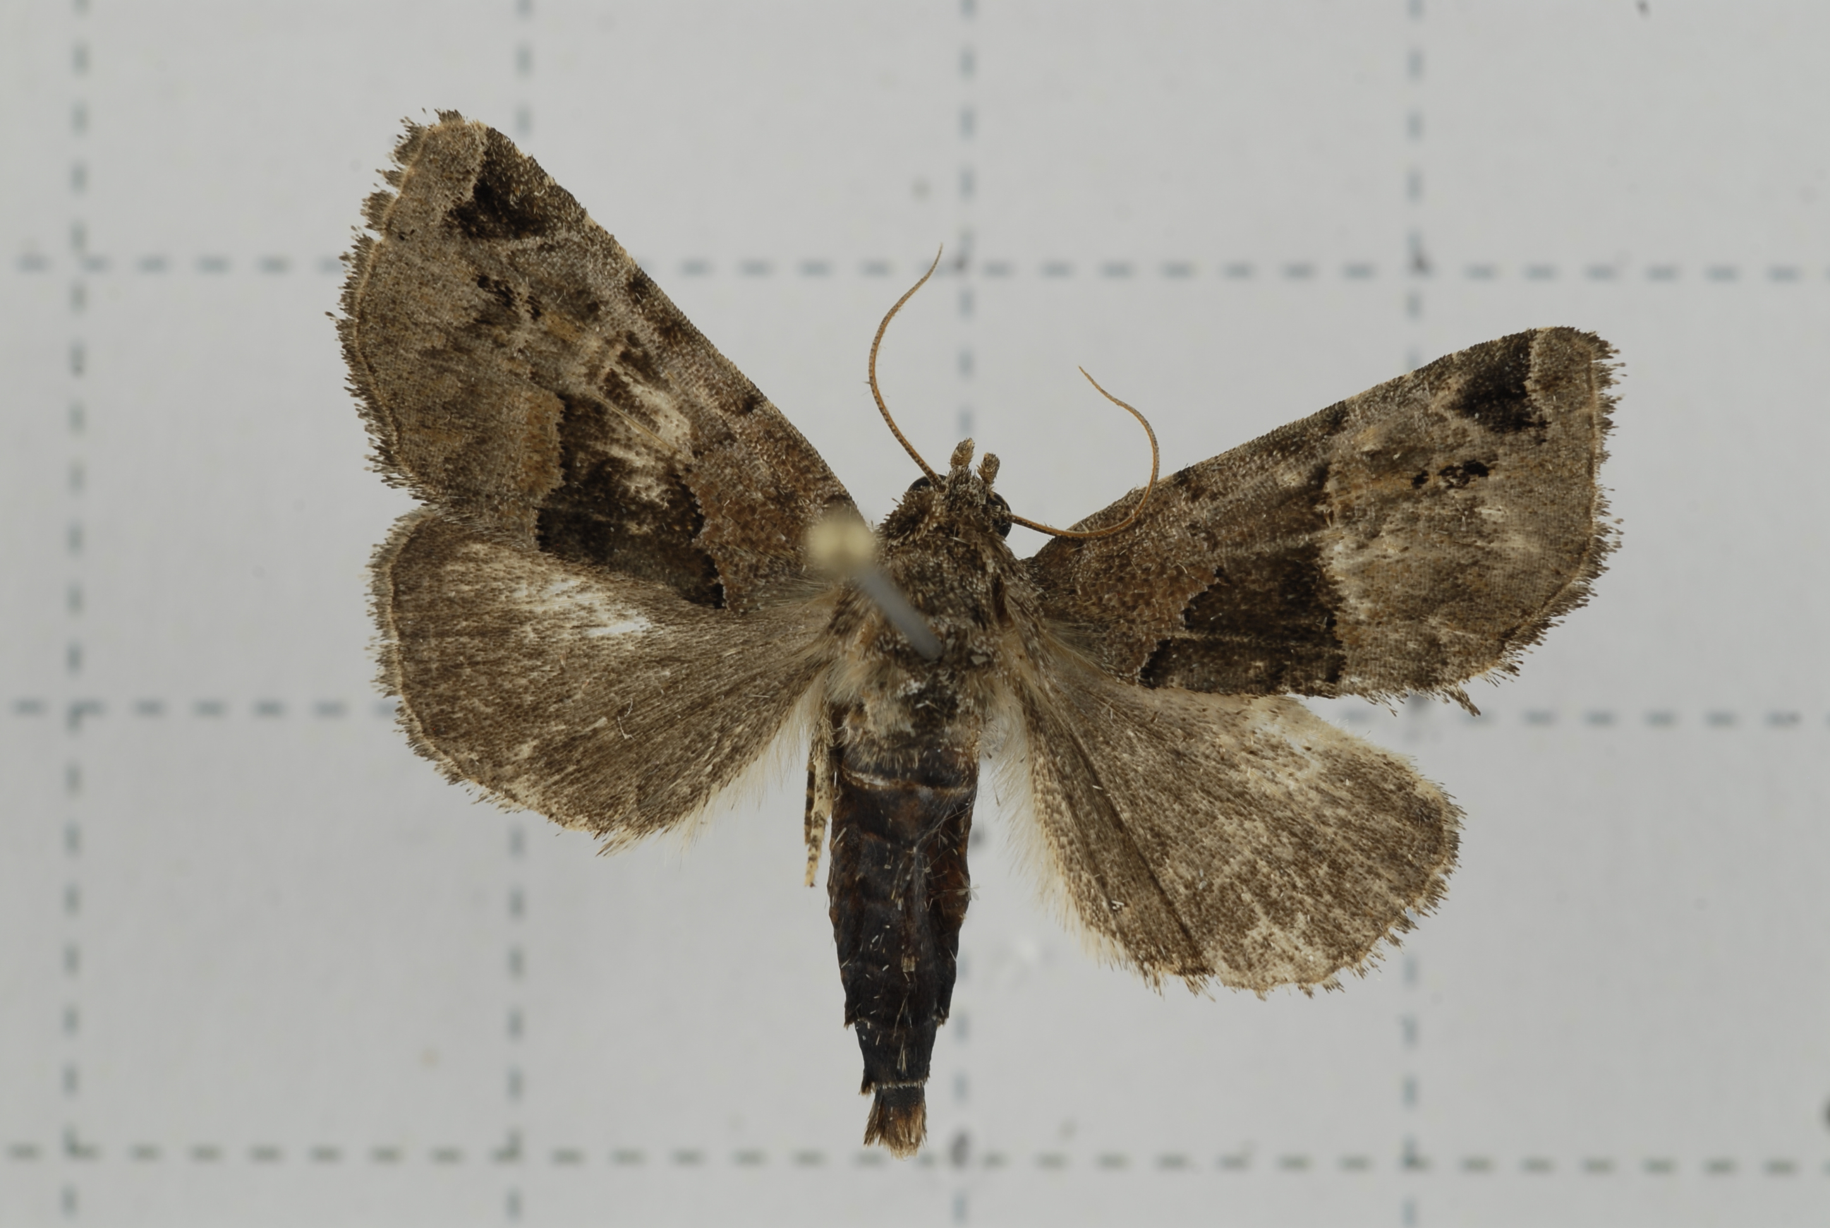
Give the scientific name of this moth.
Niphonyx segregata
